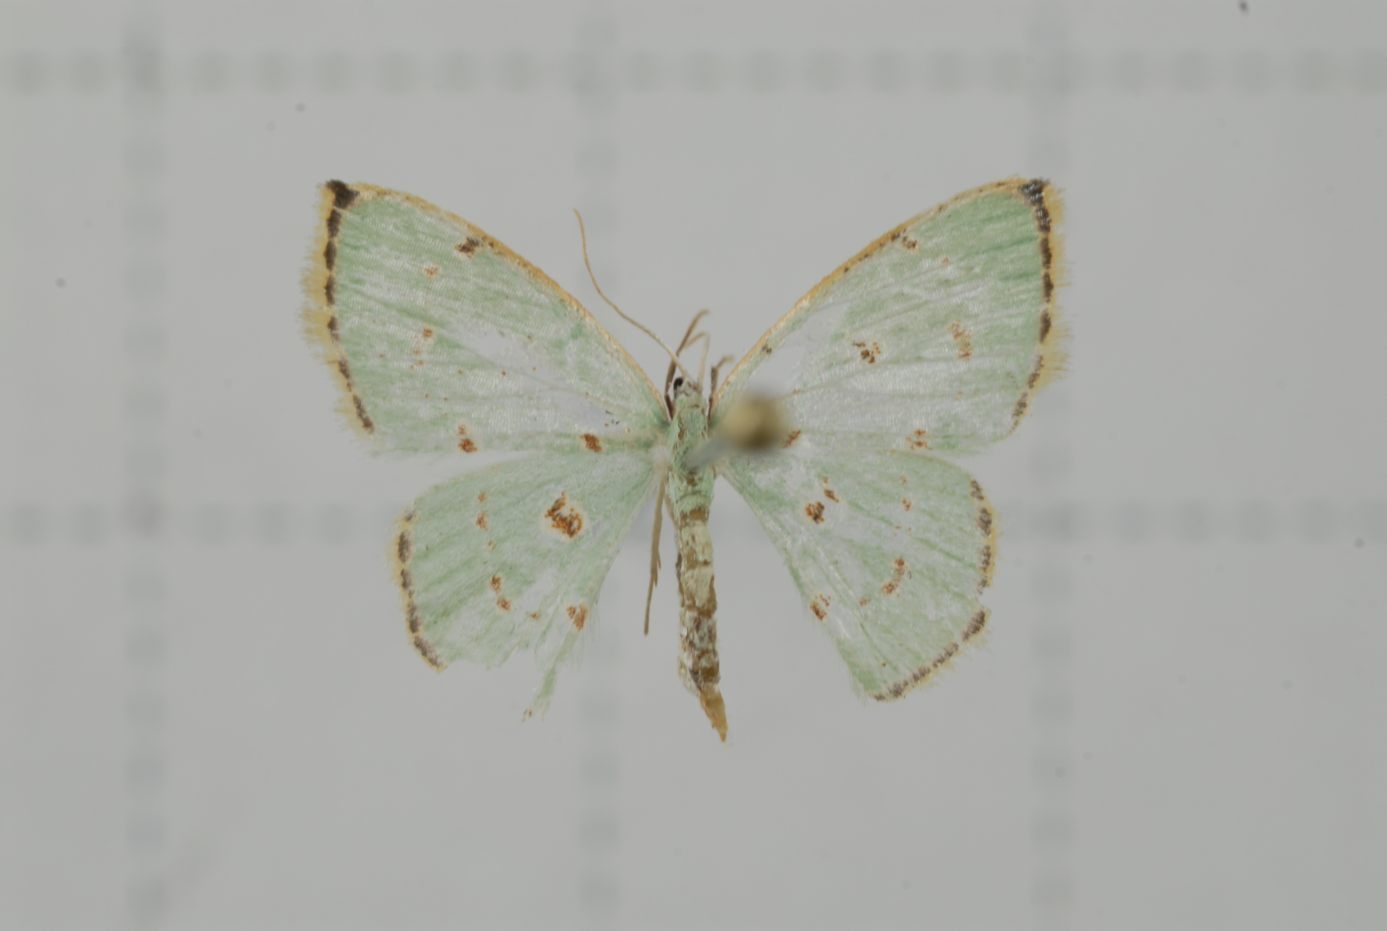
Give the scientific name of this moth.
Comostola laesaria
